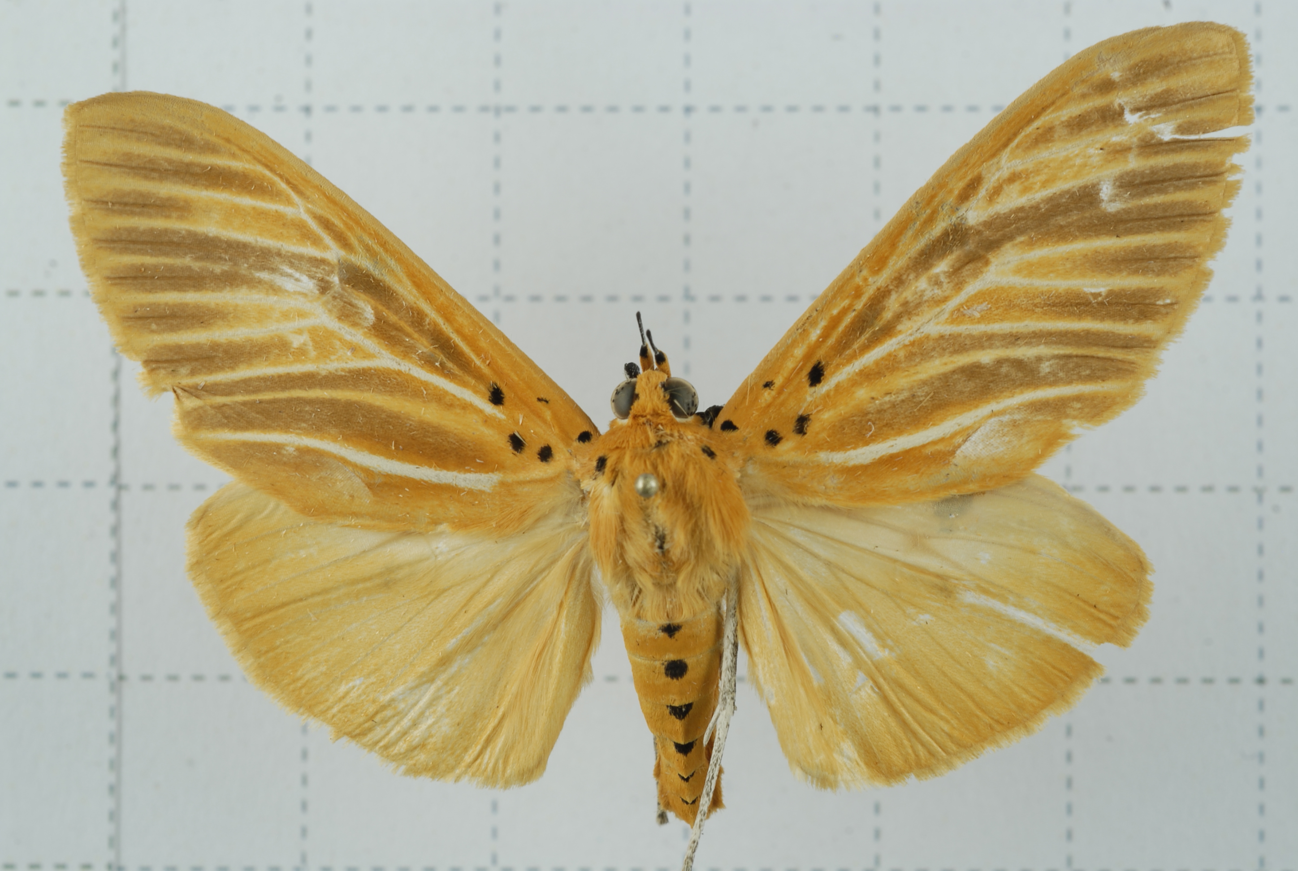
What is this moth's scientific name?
Asota egens confinis
